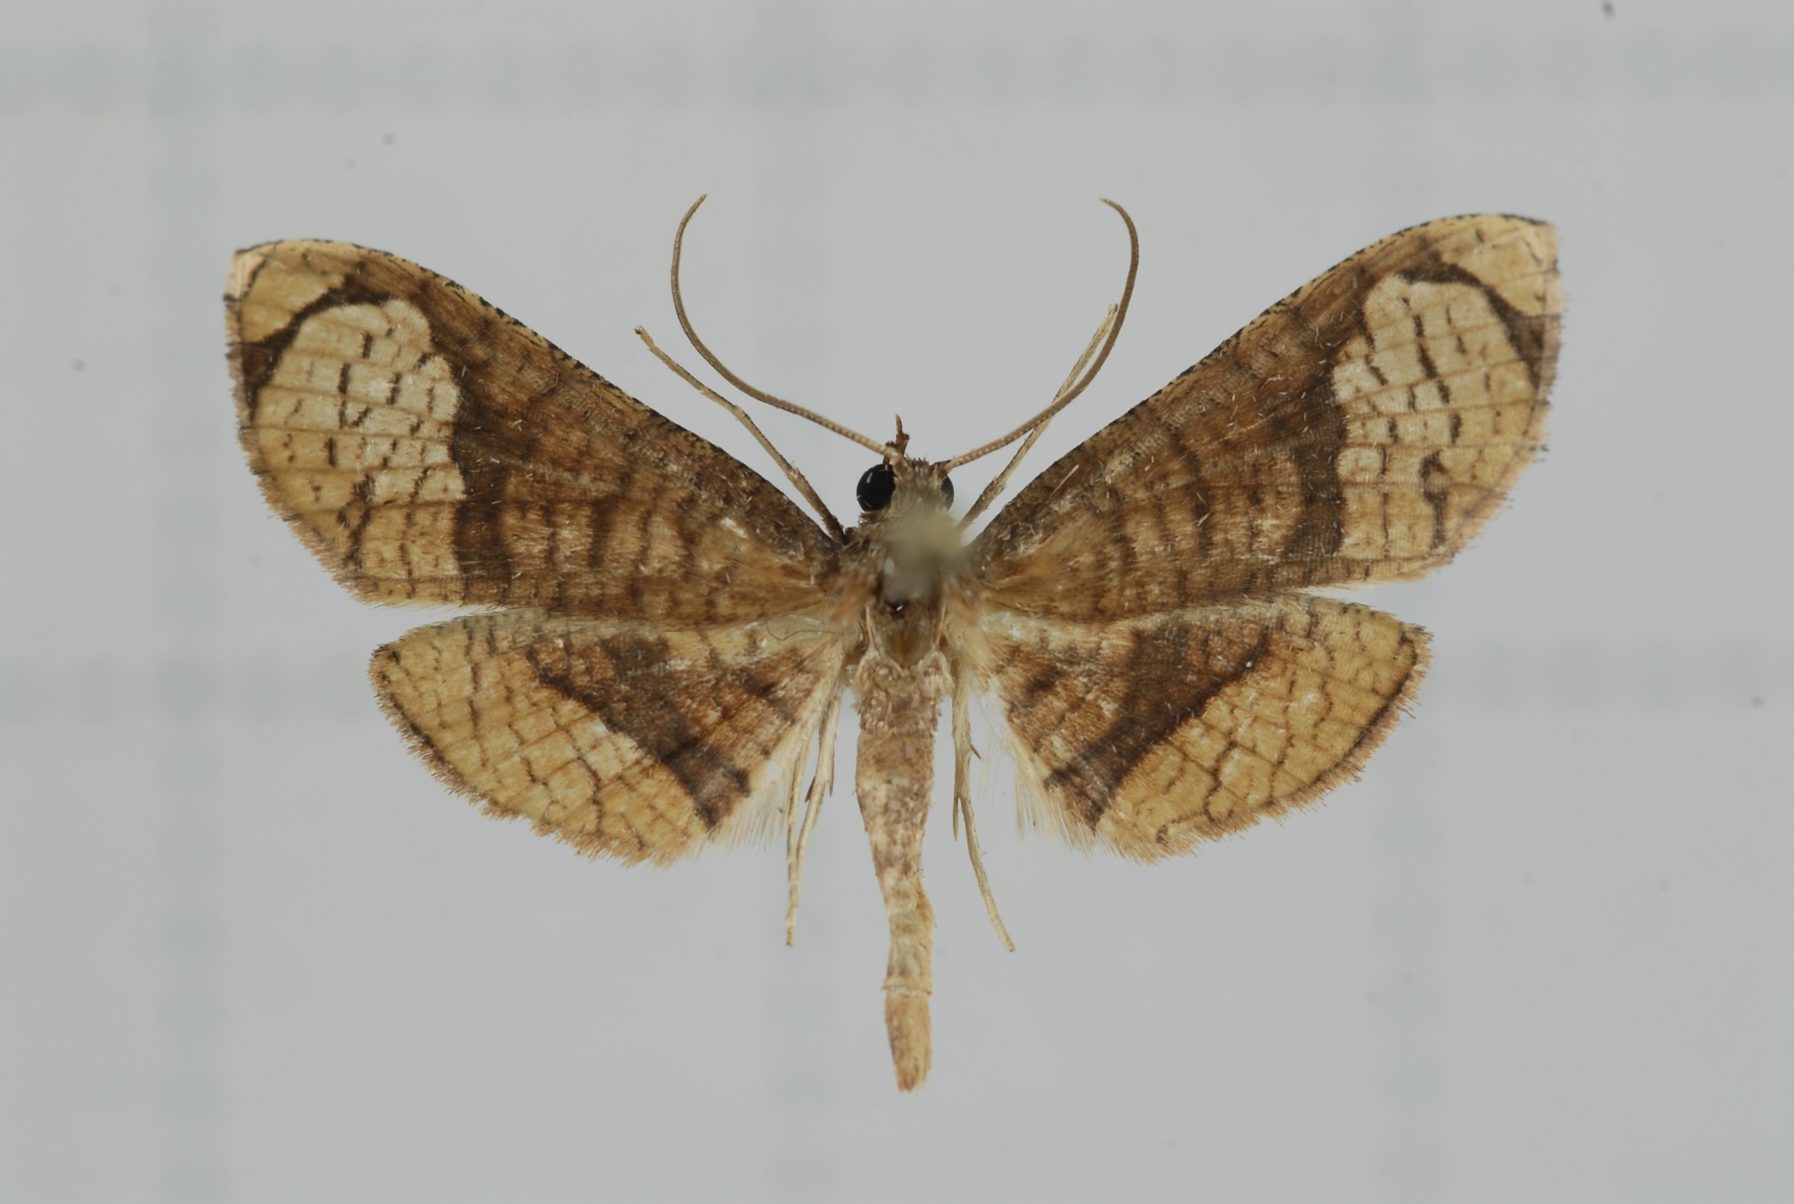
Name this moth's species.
Rhodoneura vittula
